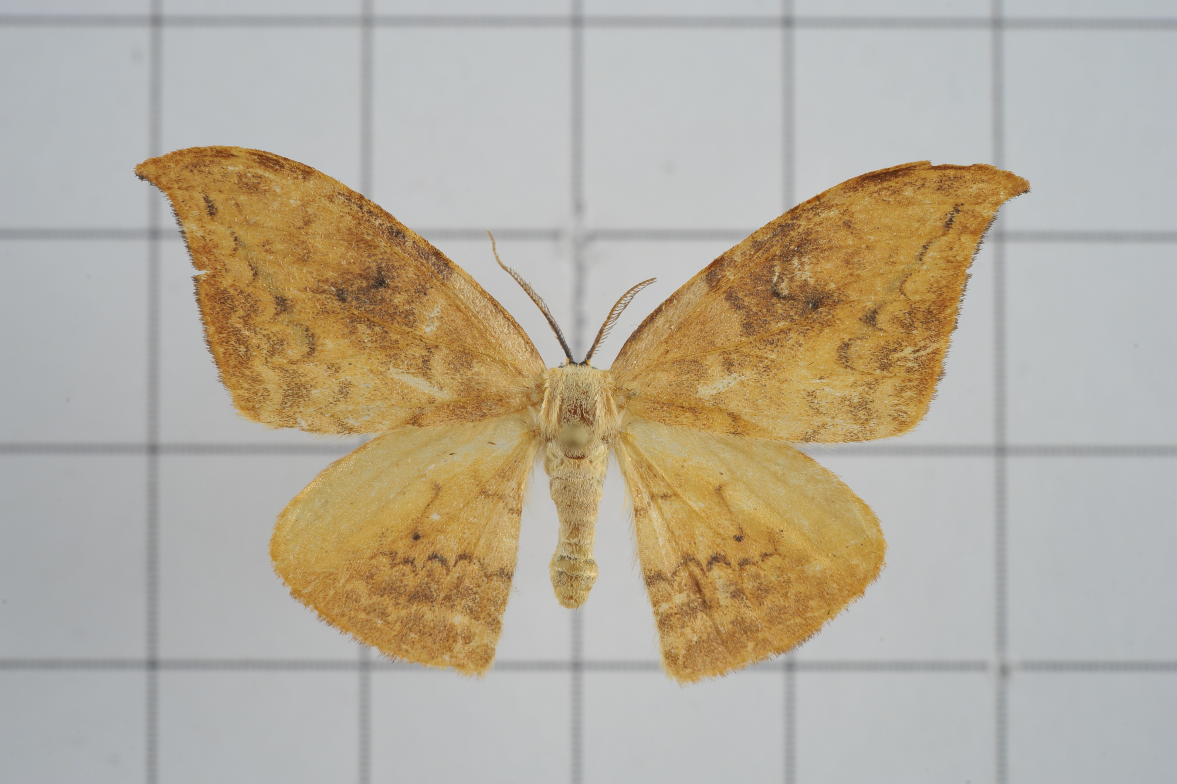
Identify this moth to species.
Strepsigonia diluta
